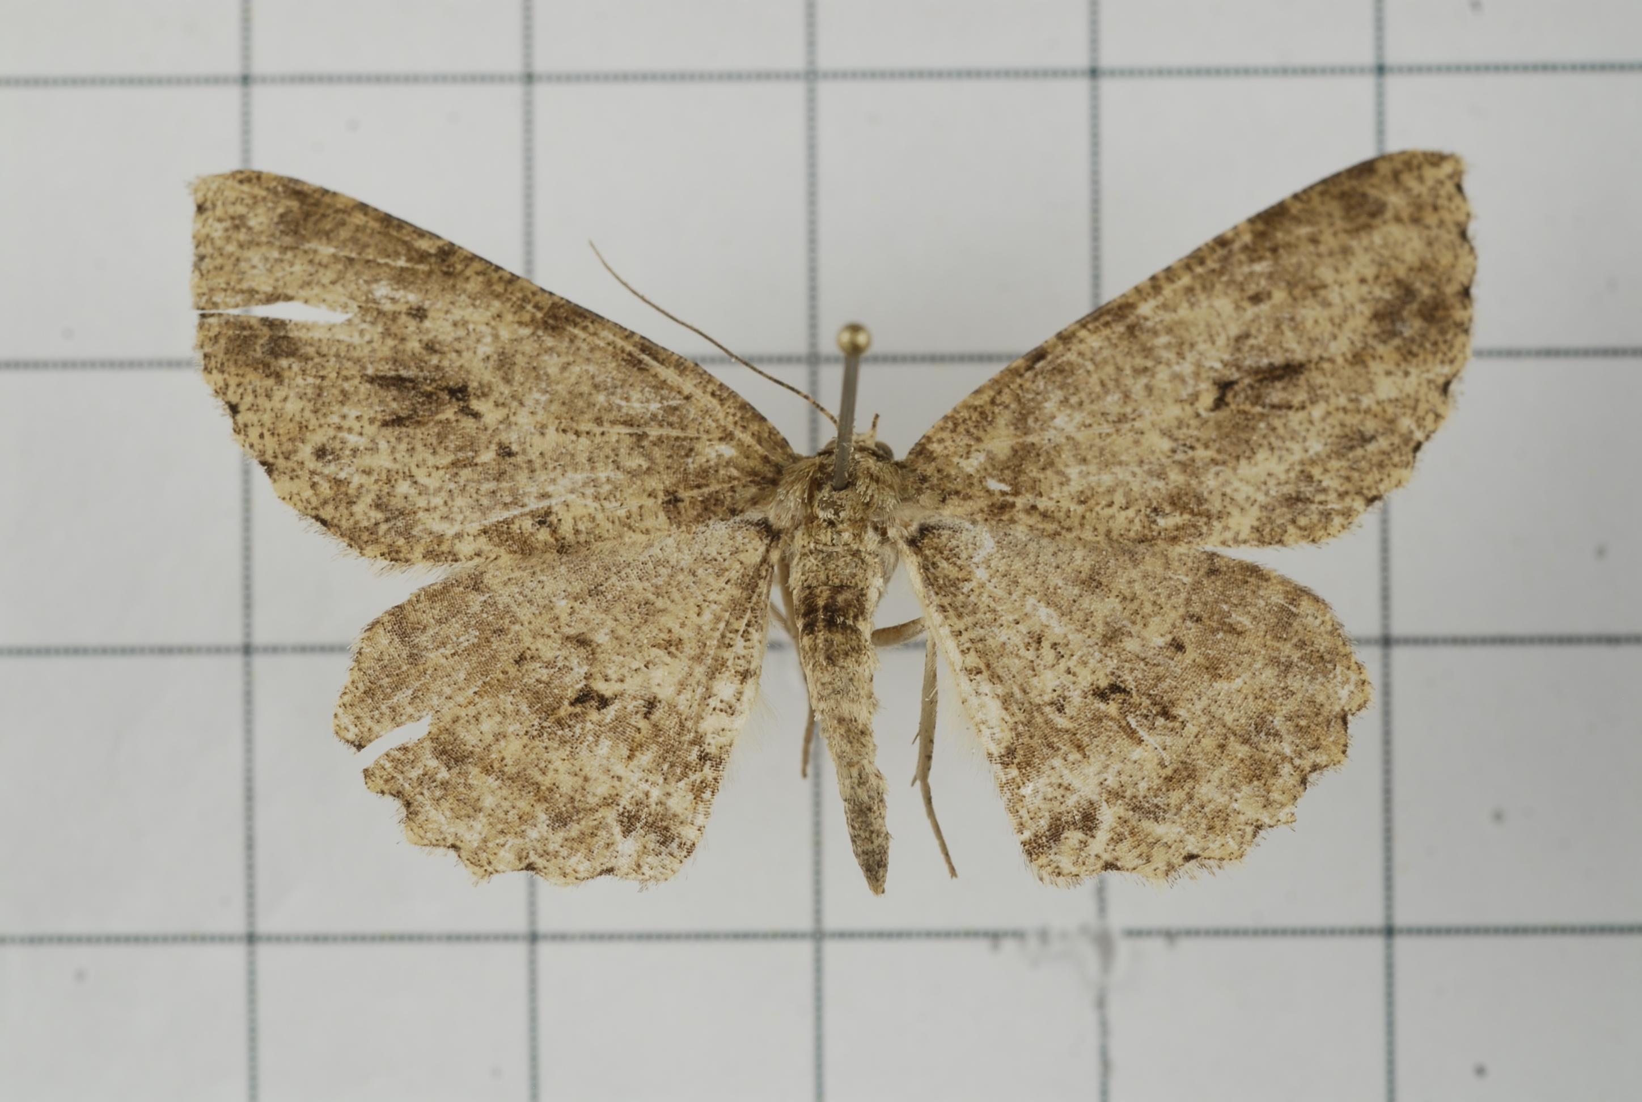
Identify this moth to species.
Ectropis bhurmitra
